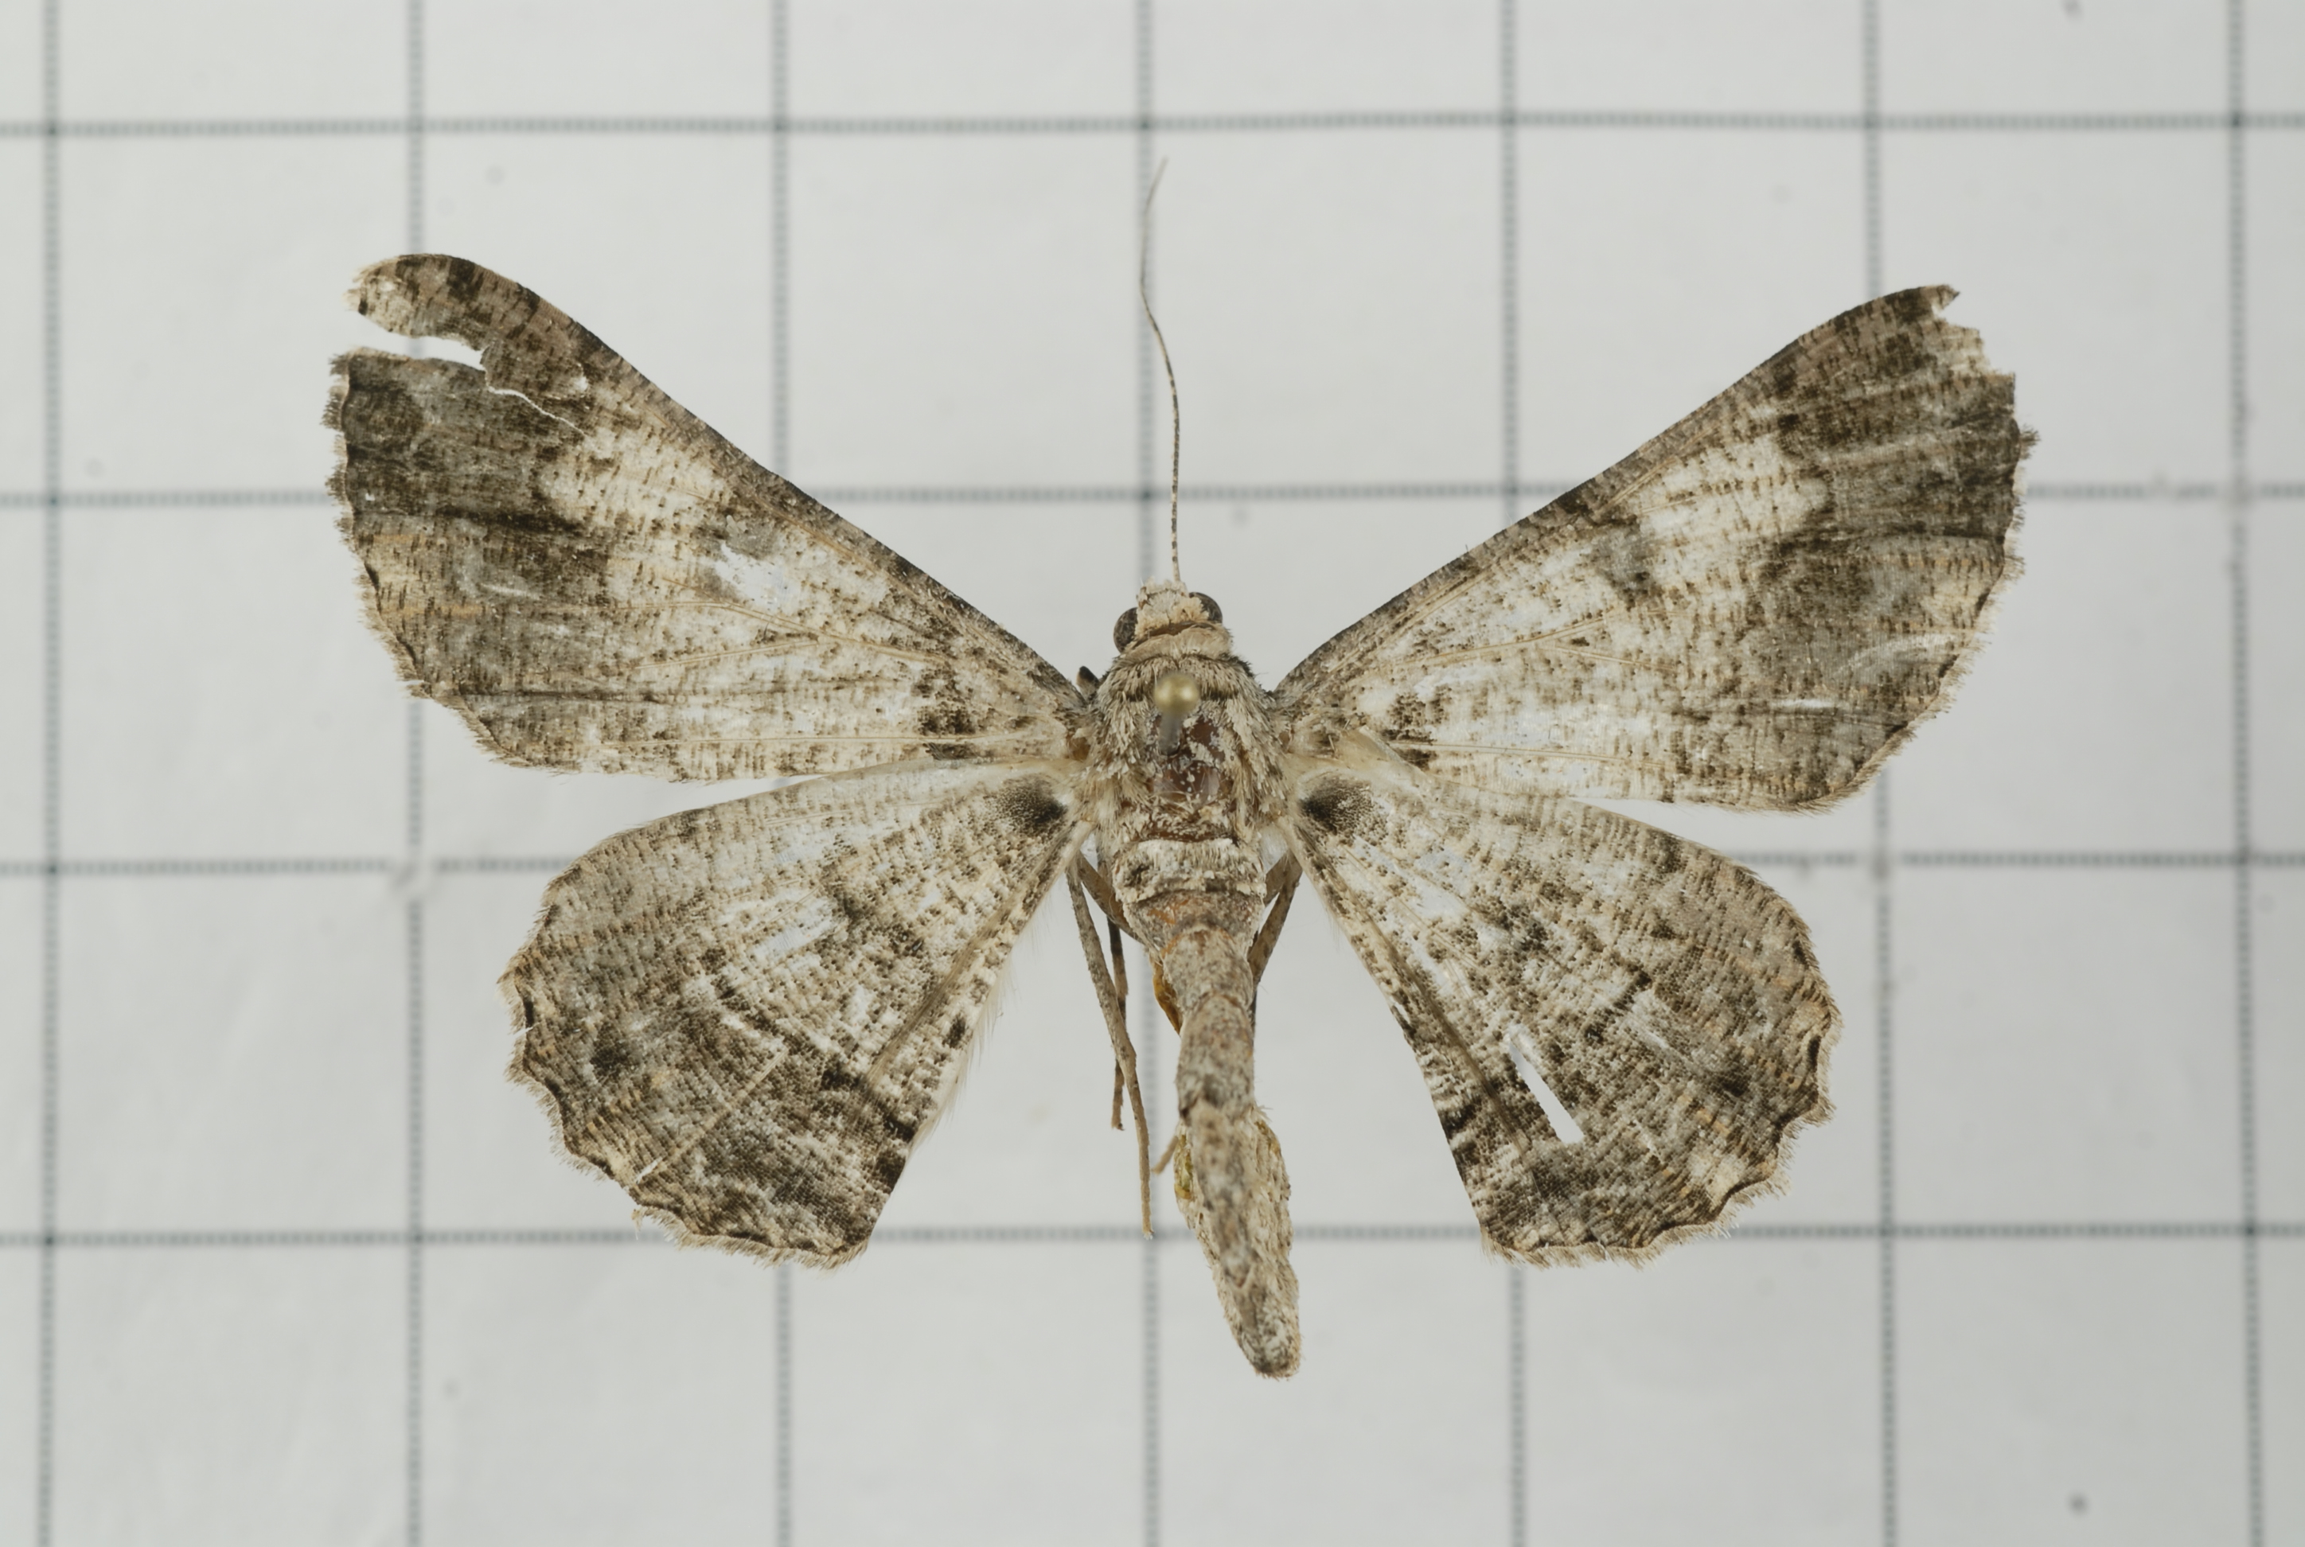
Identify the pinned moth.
Cleora alienaria
